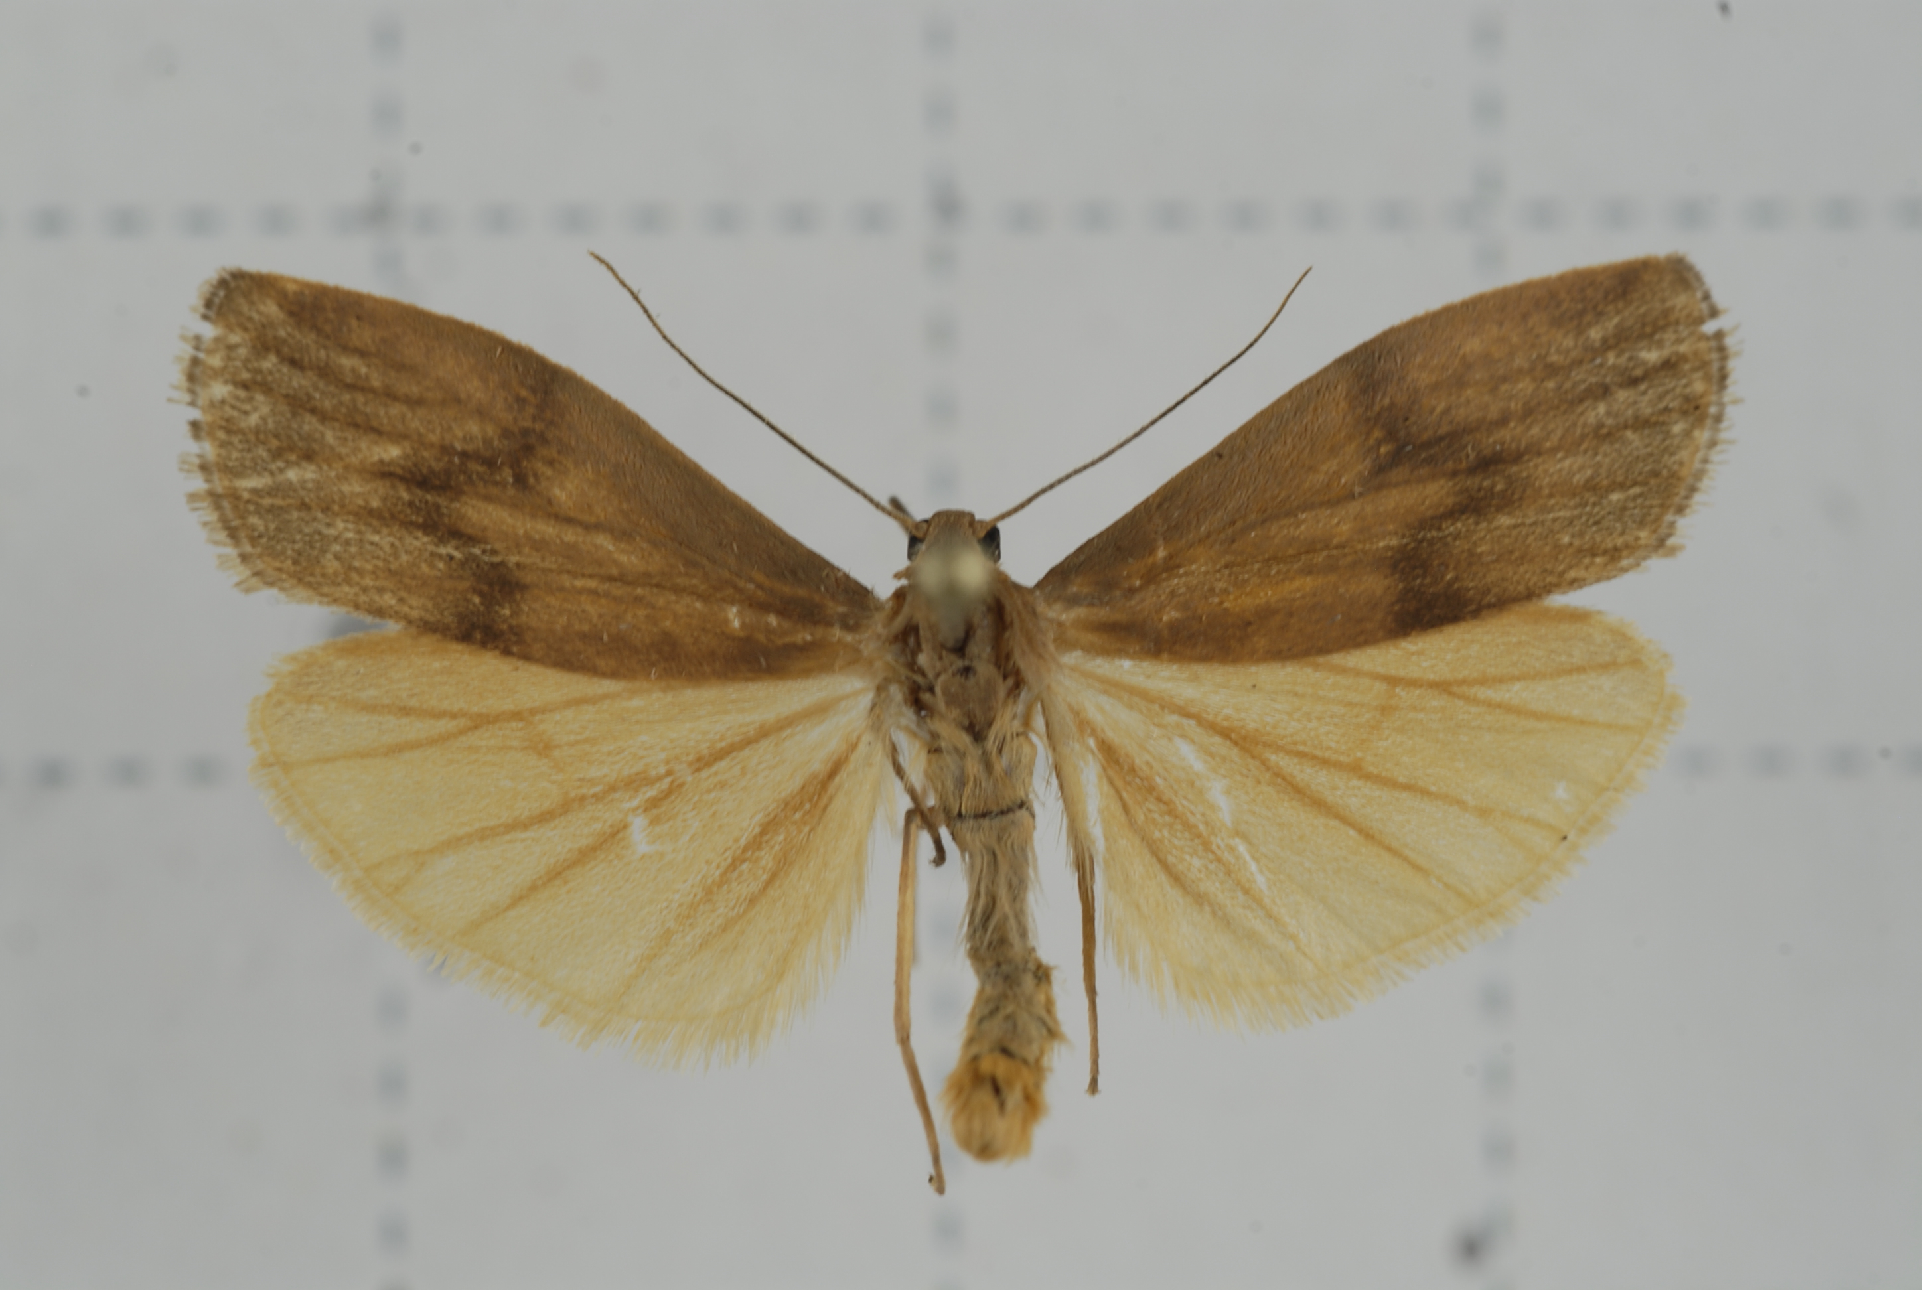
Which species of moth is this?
Teuloma tainebula
